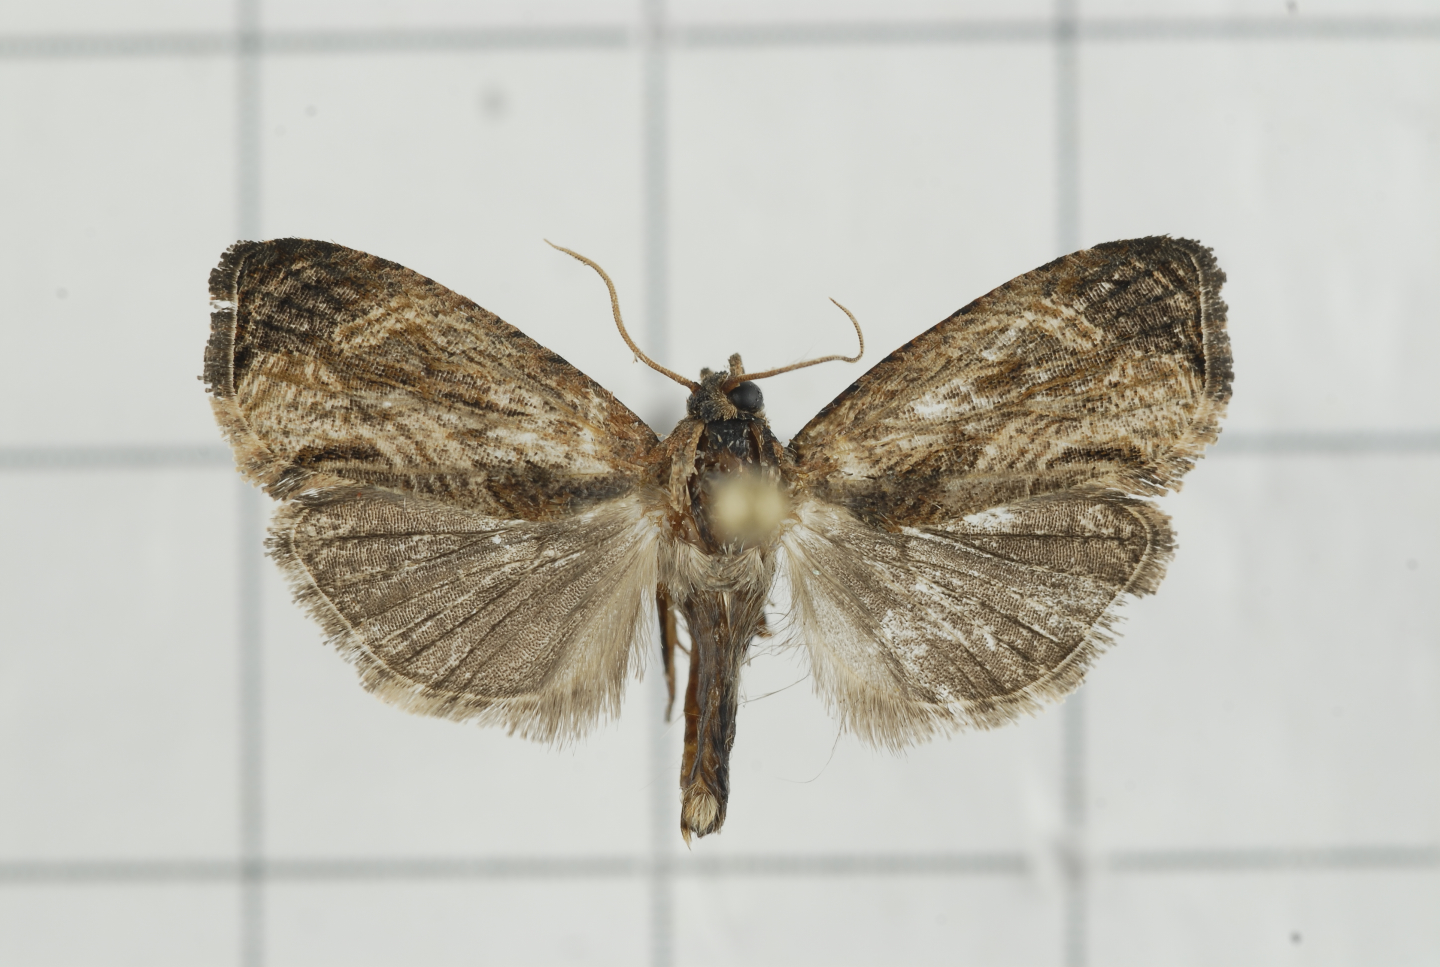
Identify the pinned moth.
Cryptophlebia repletana
